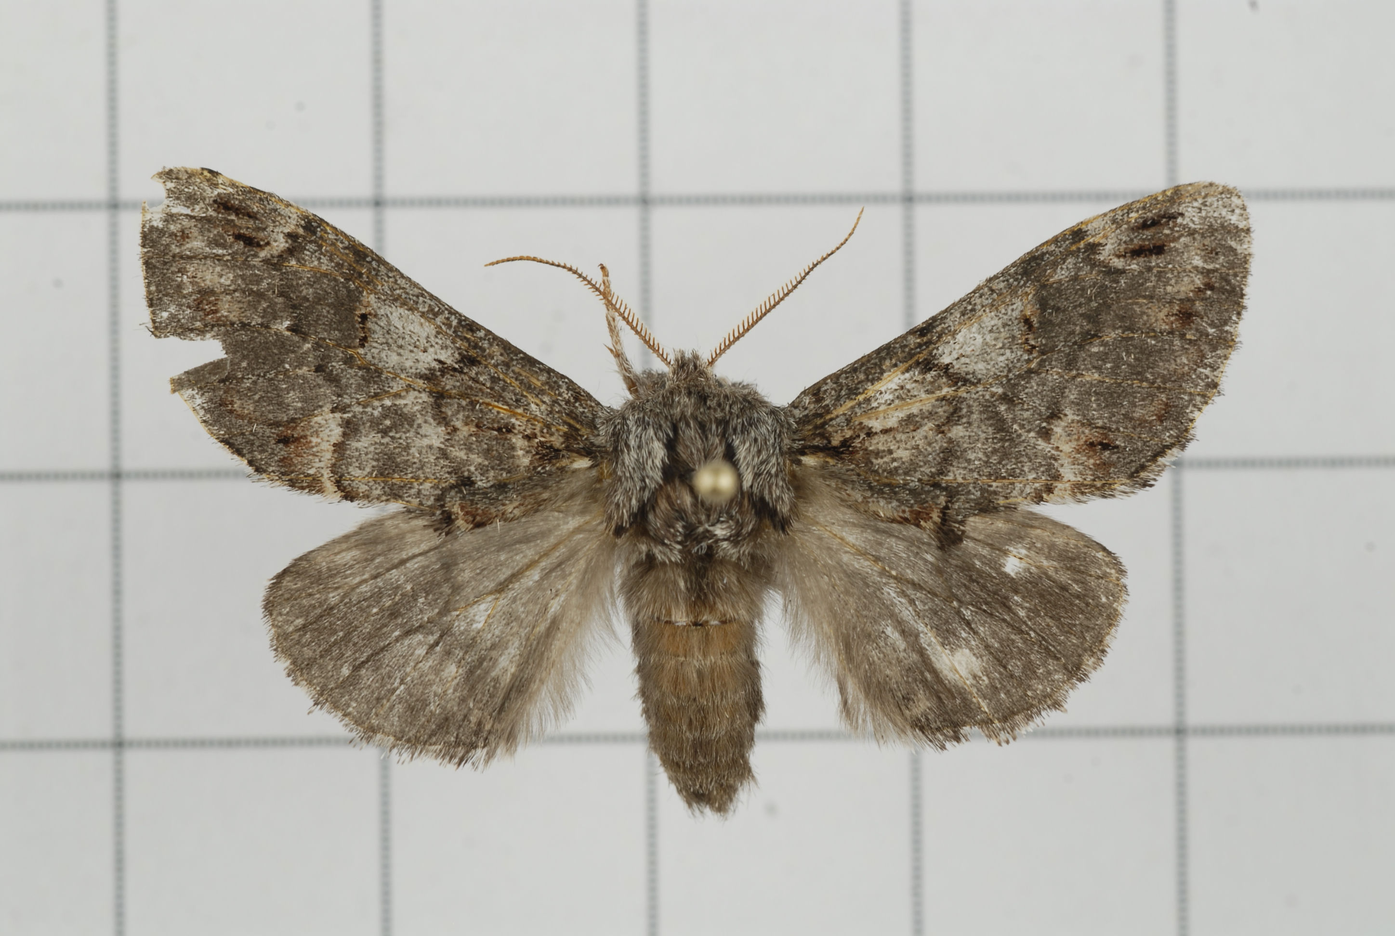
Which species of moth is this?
Notodonta griseotincta
